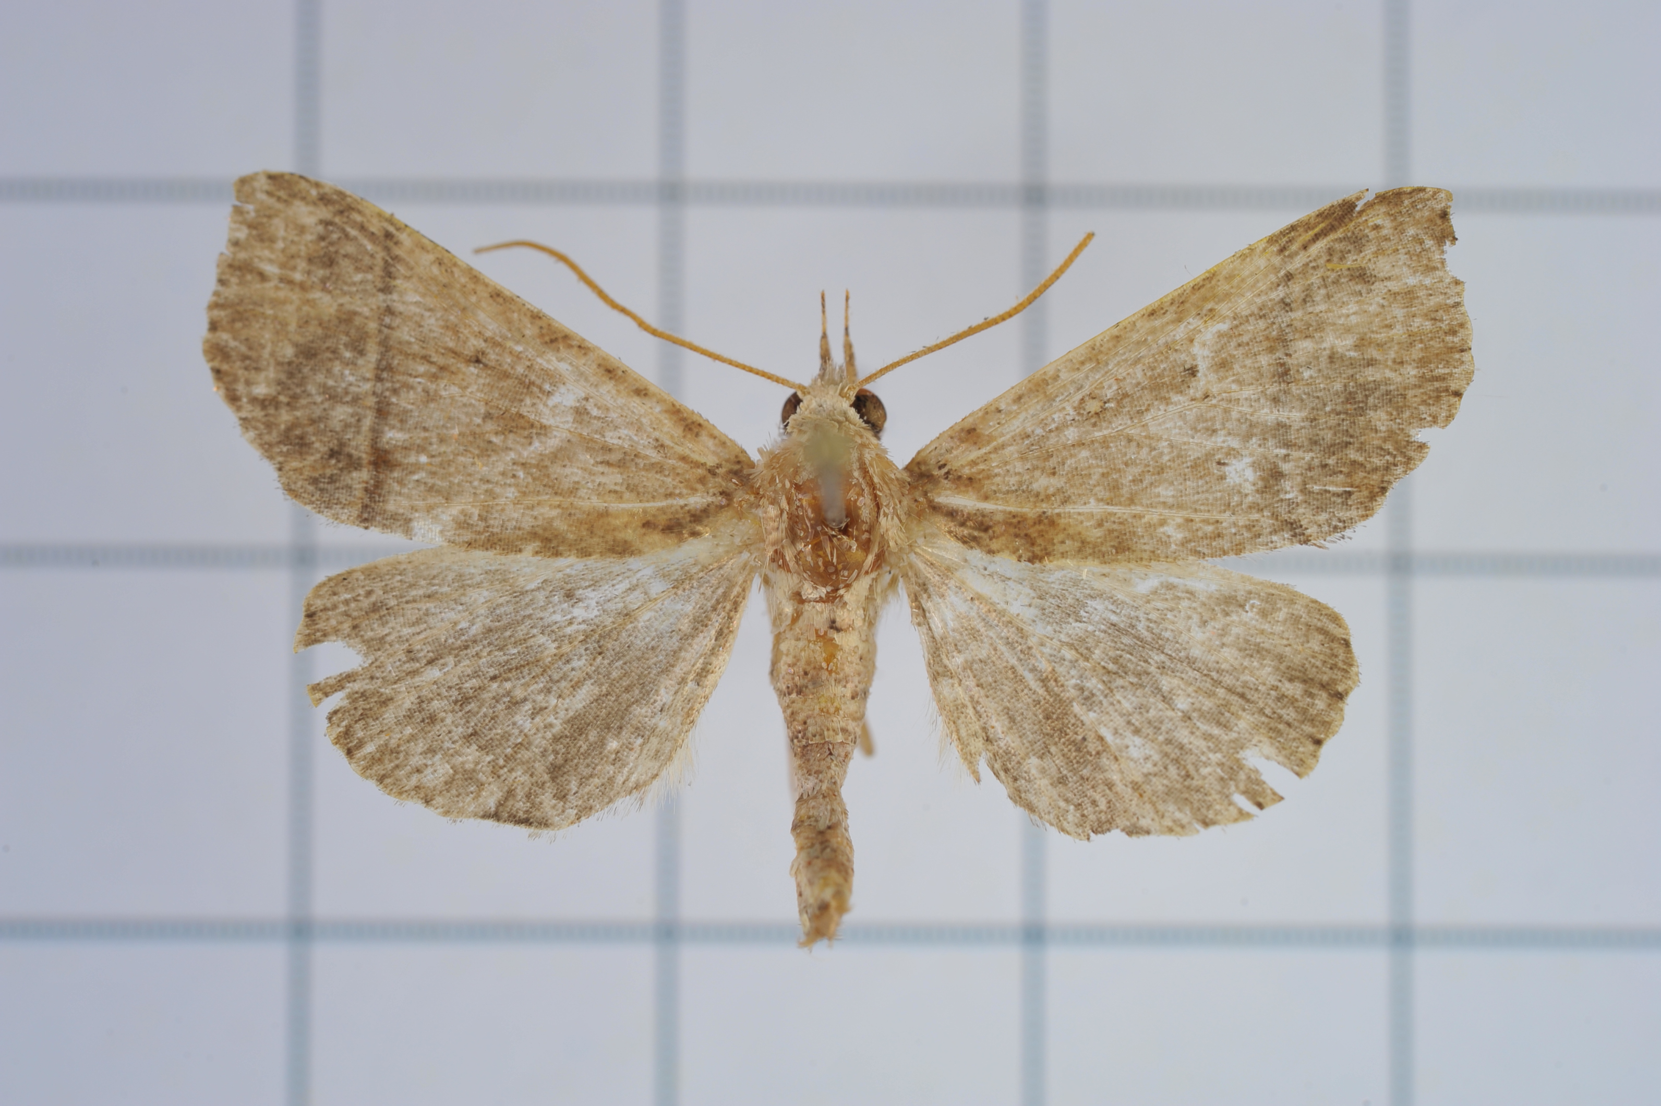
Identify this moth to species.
Hepatica irrorata
